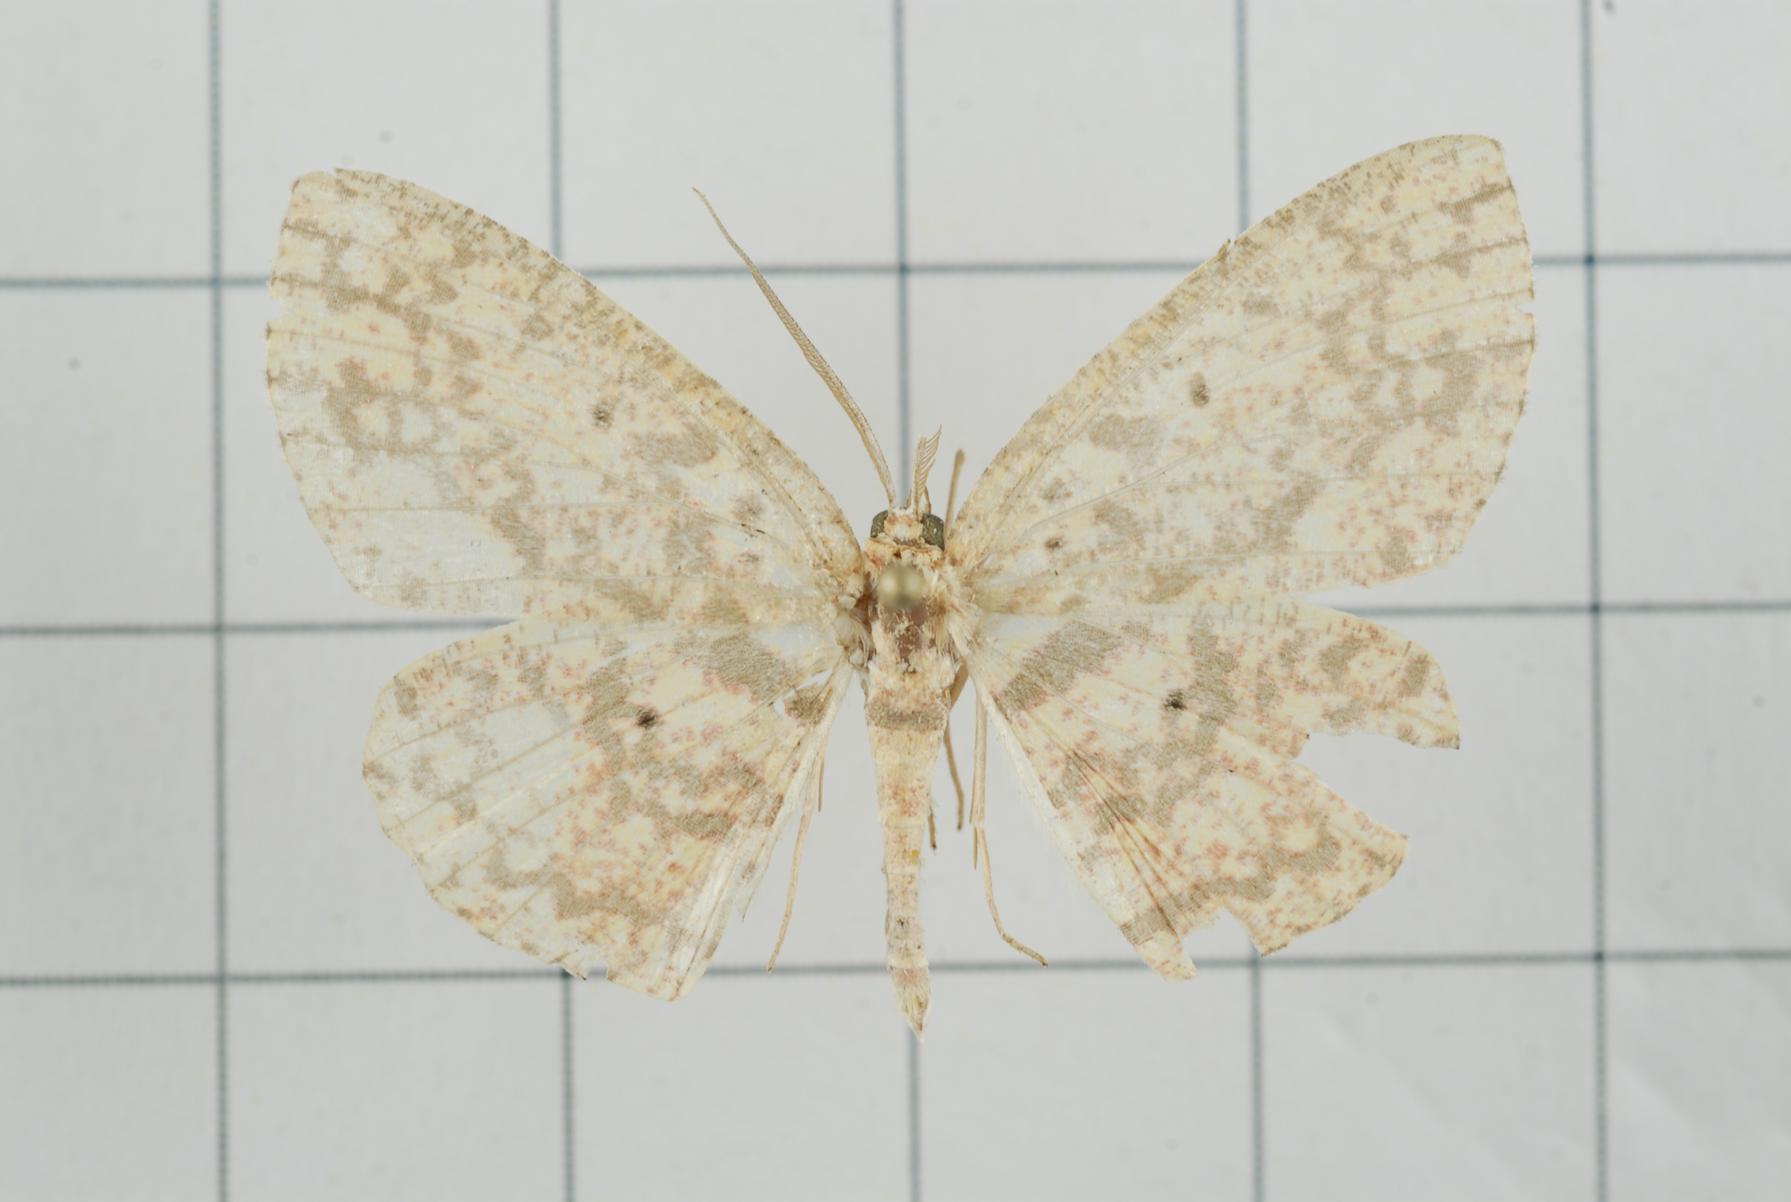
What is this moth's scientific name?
Borbacha pardaria
